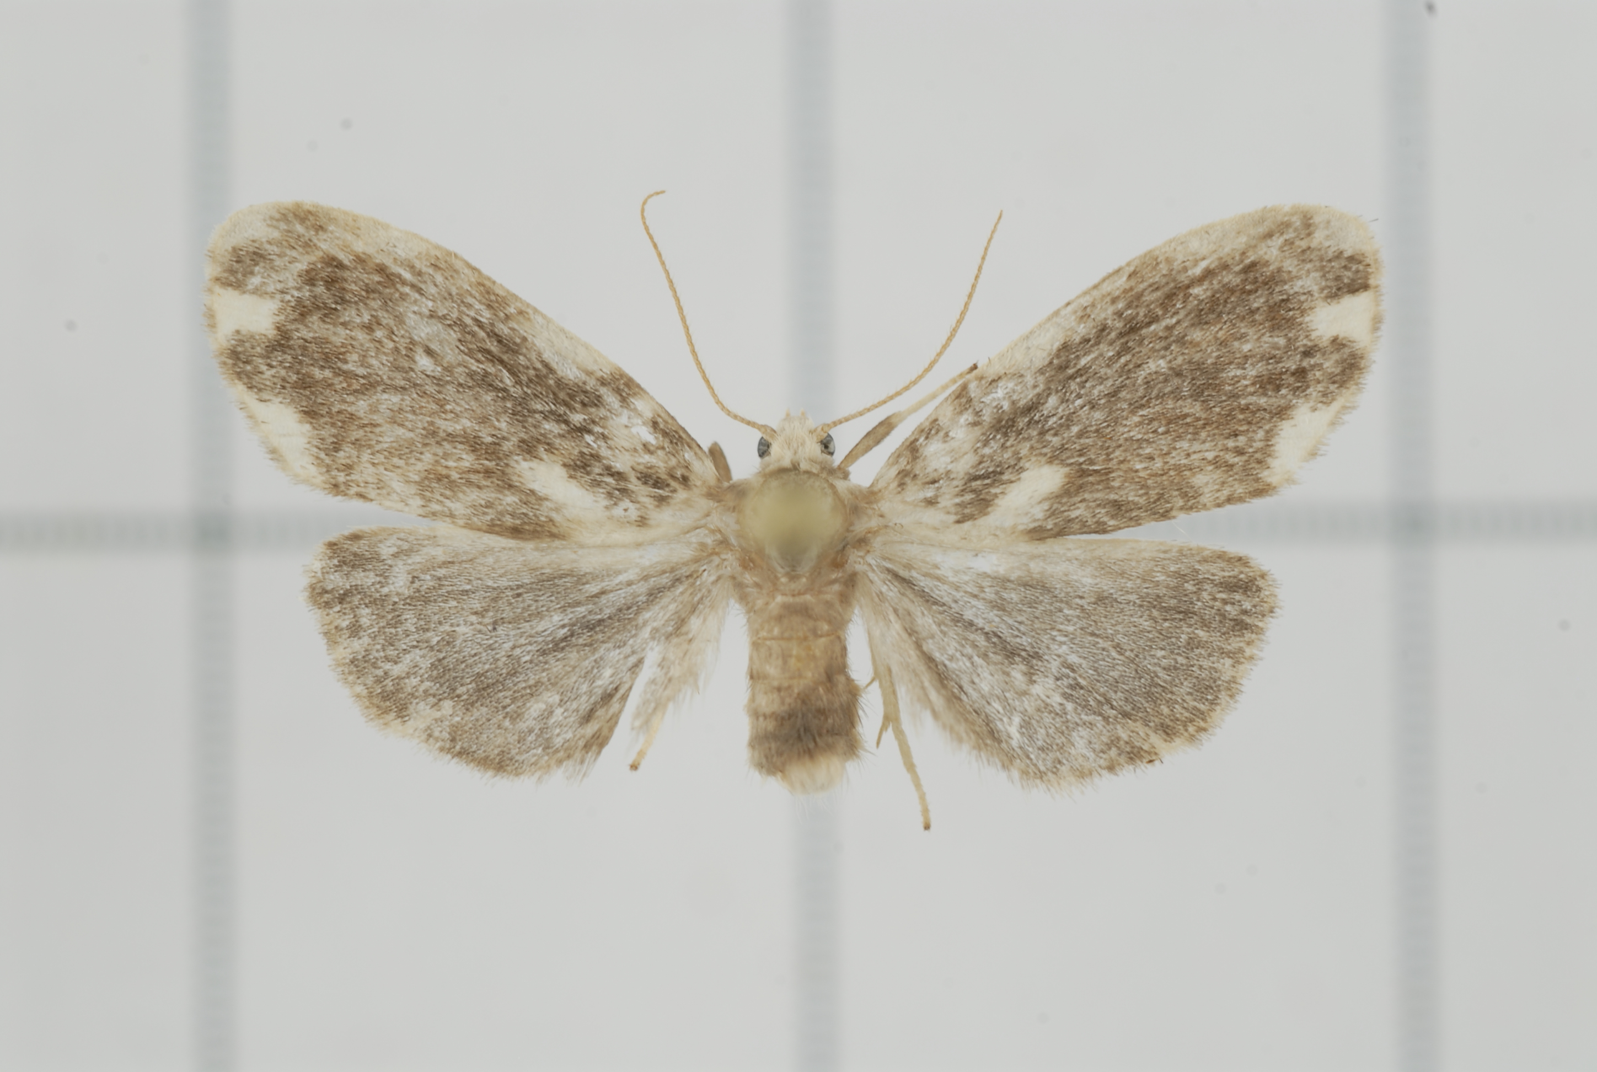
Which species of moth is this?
Cabardites pica
